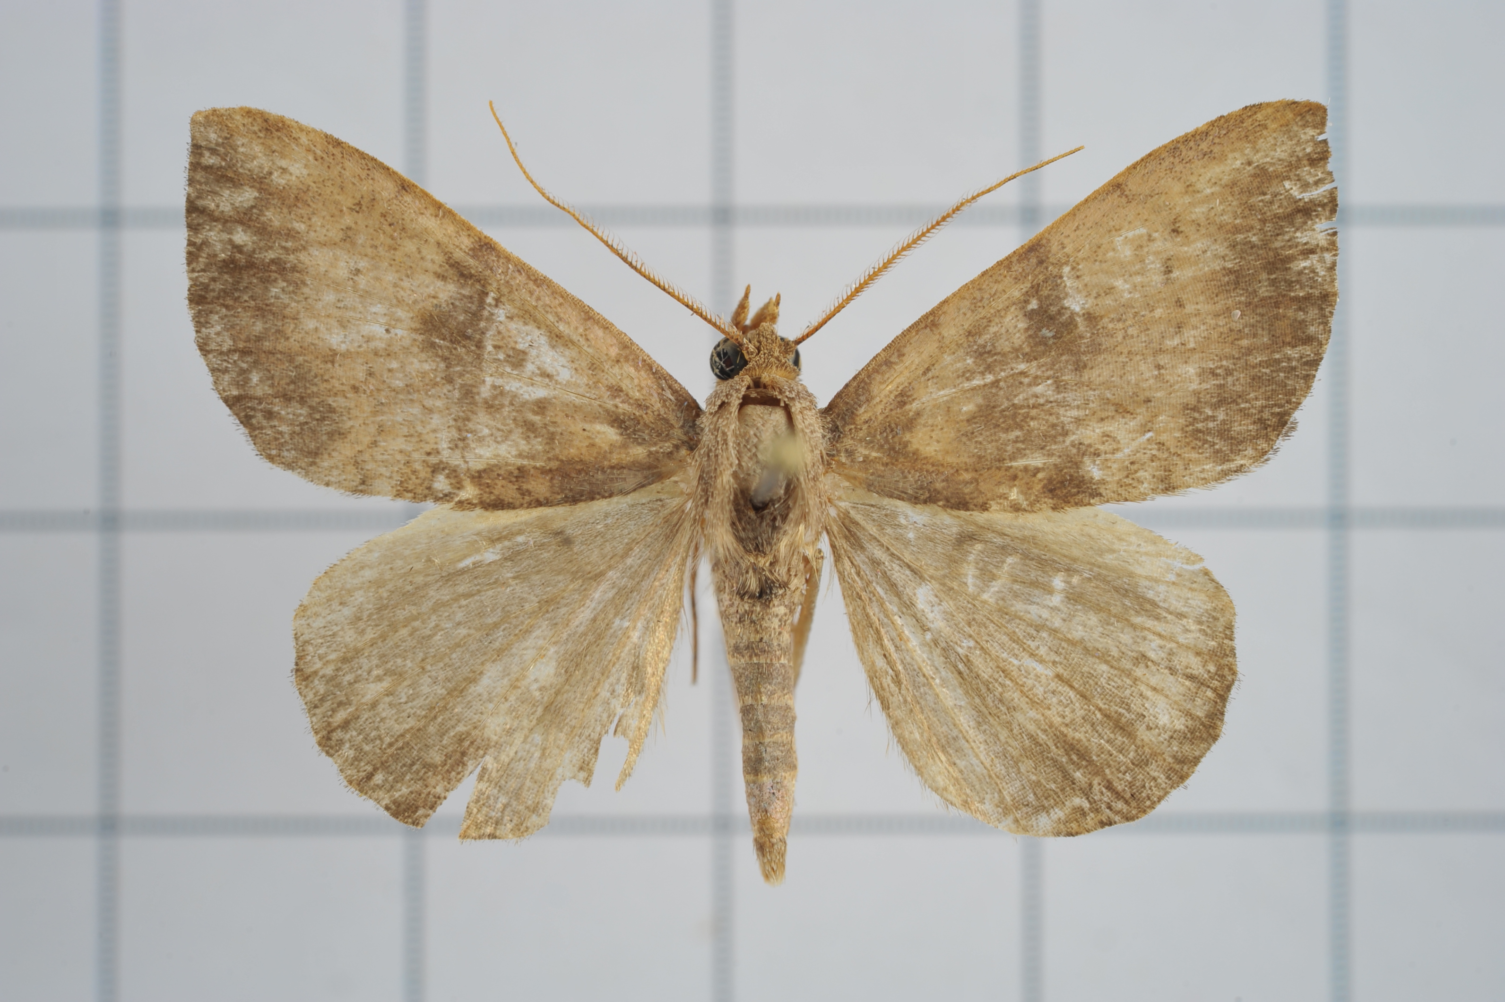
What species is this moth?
Scedopla umbrosa
